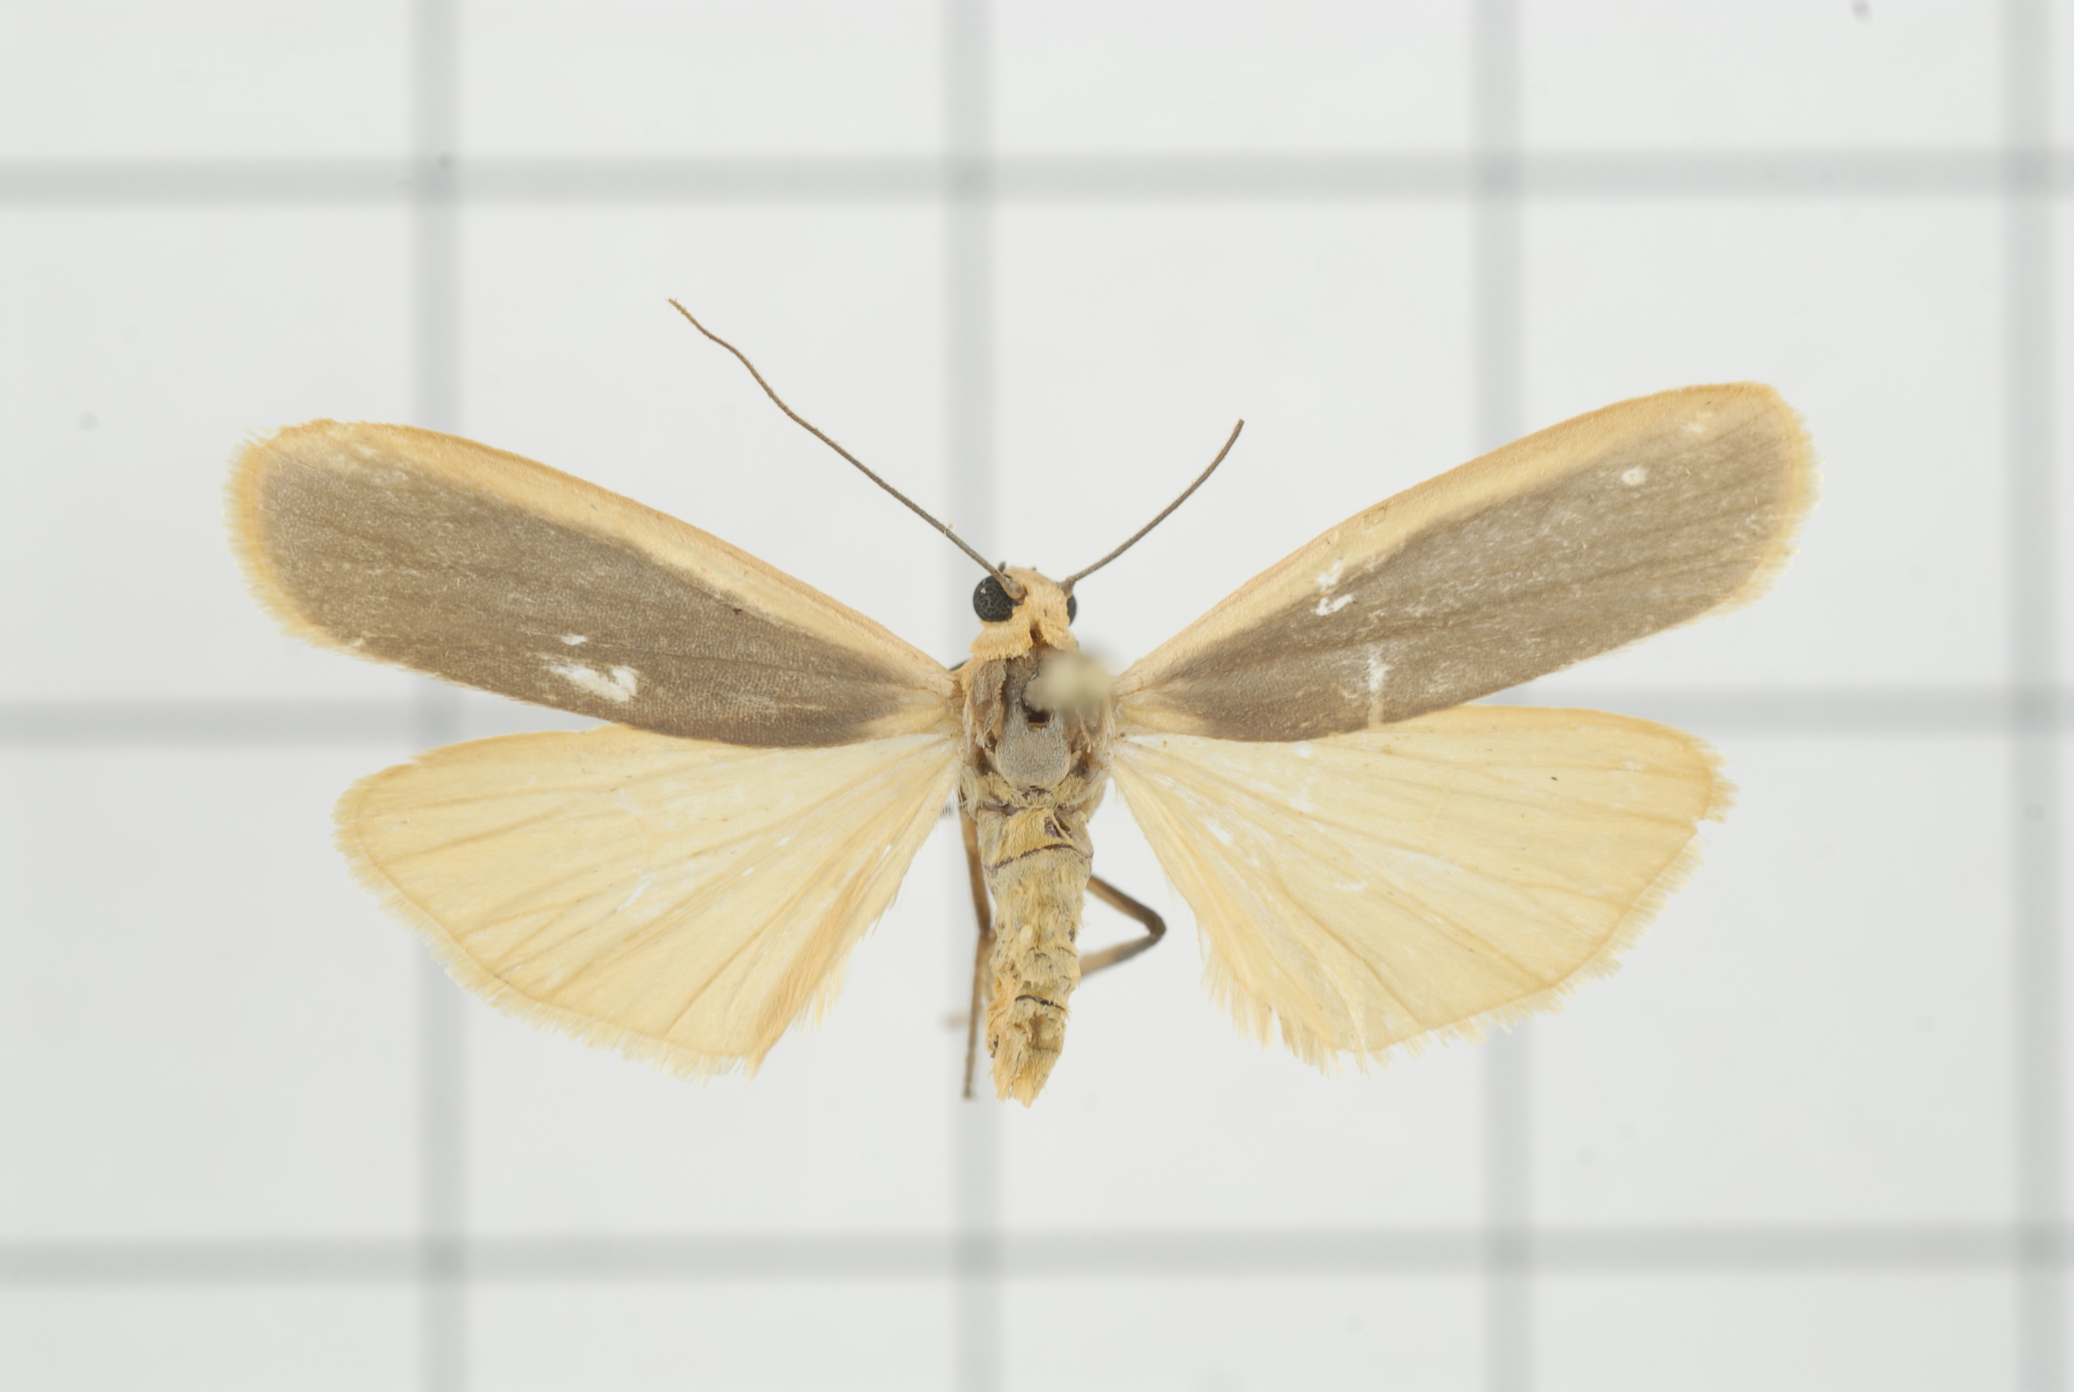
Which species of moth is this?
Brunia antica
